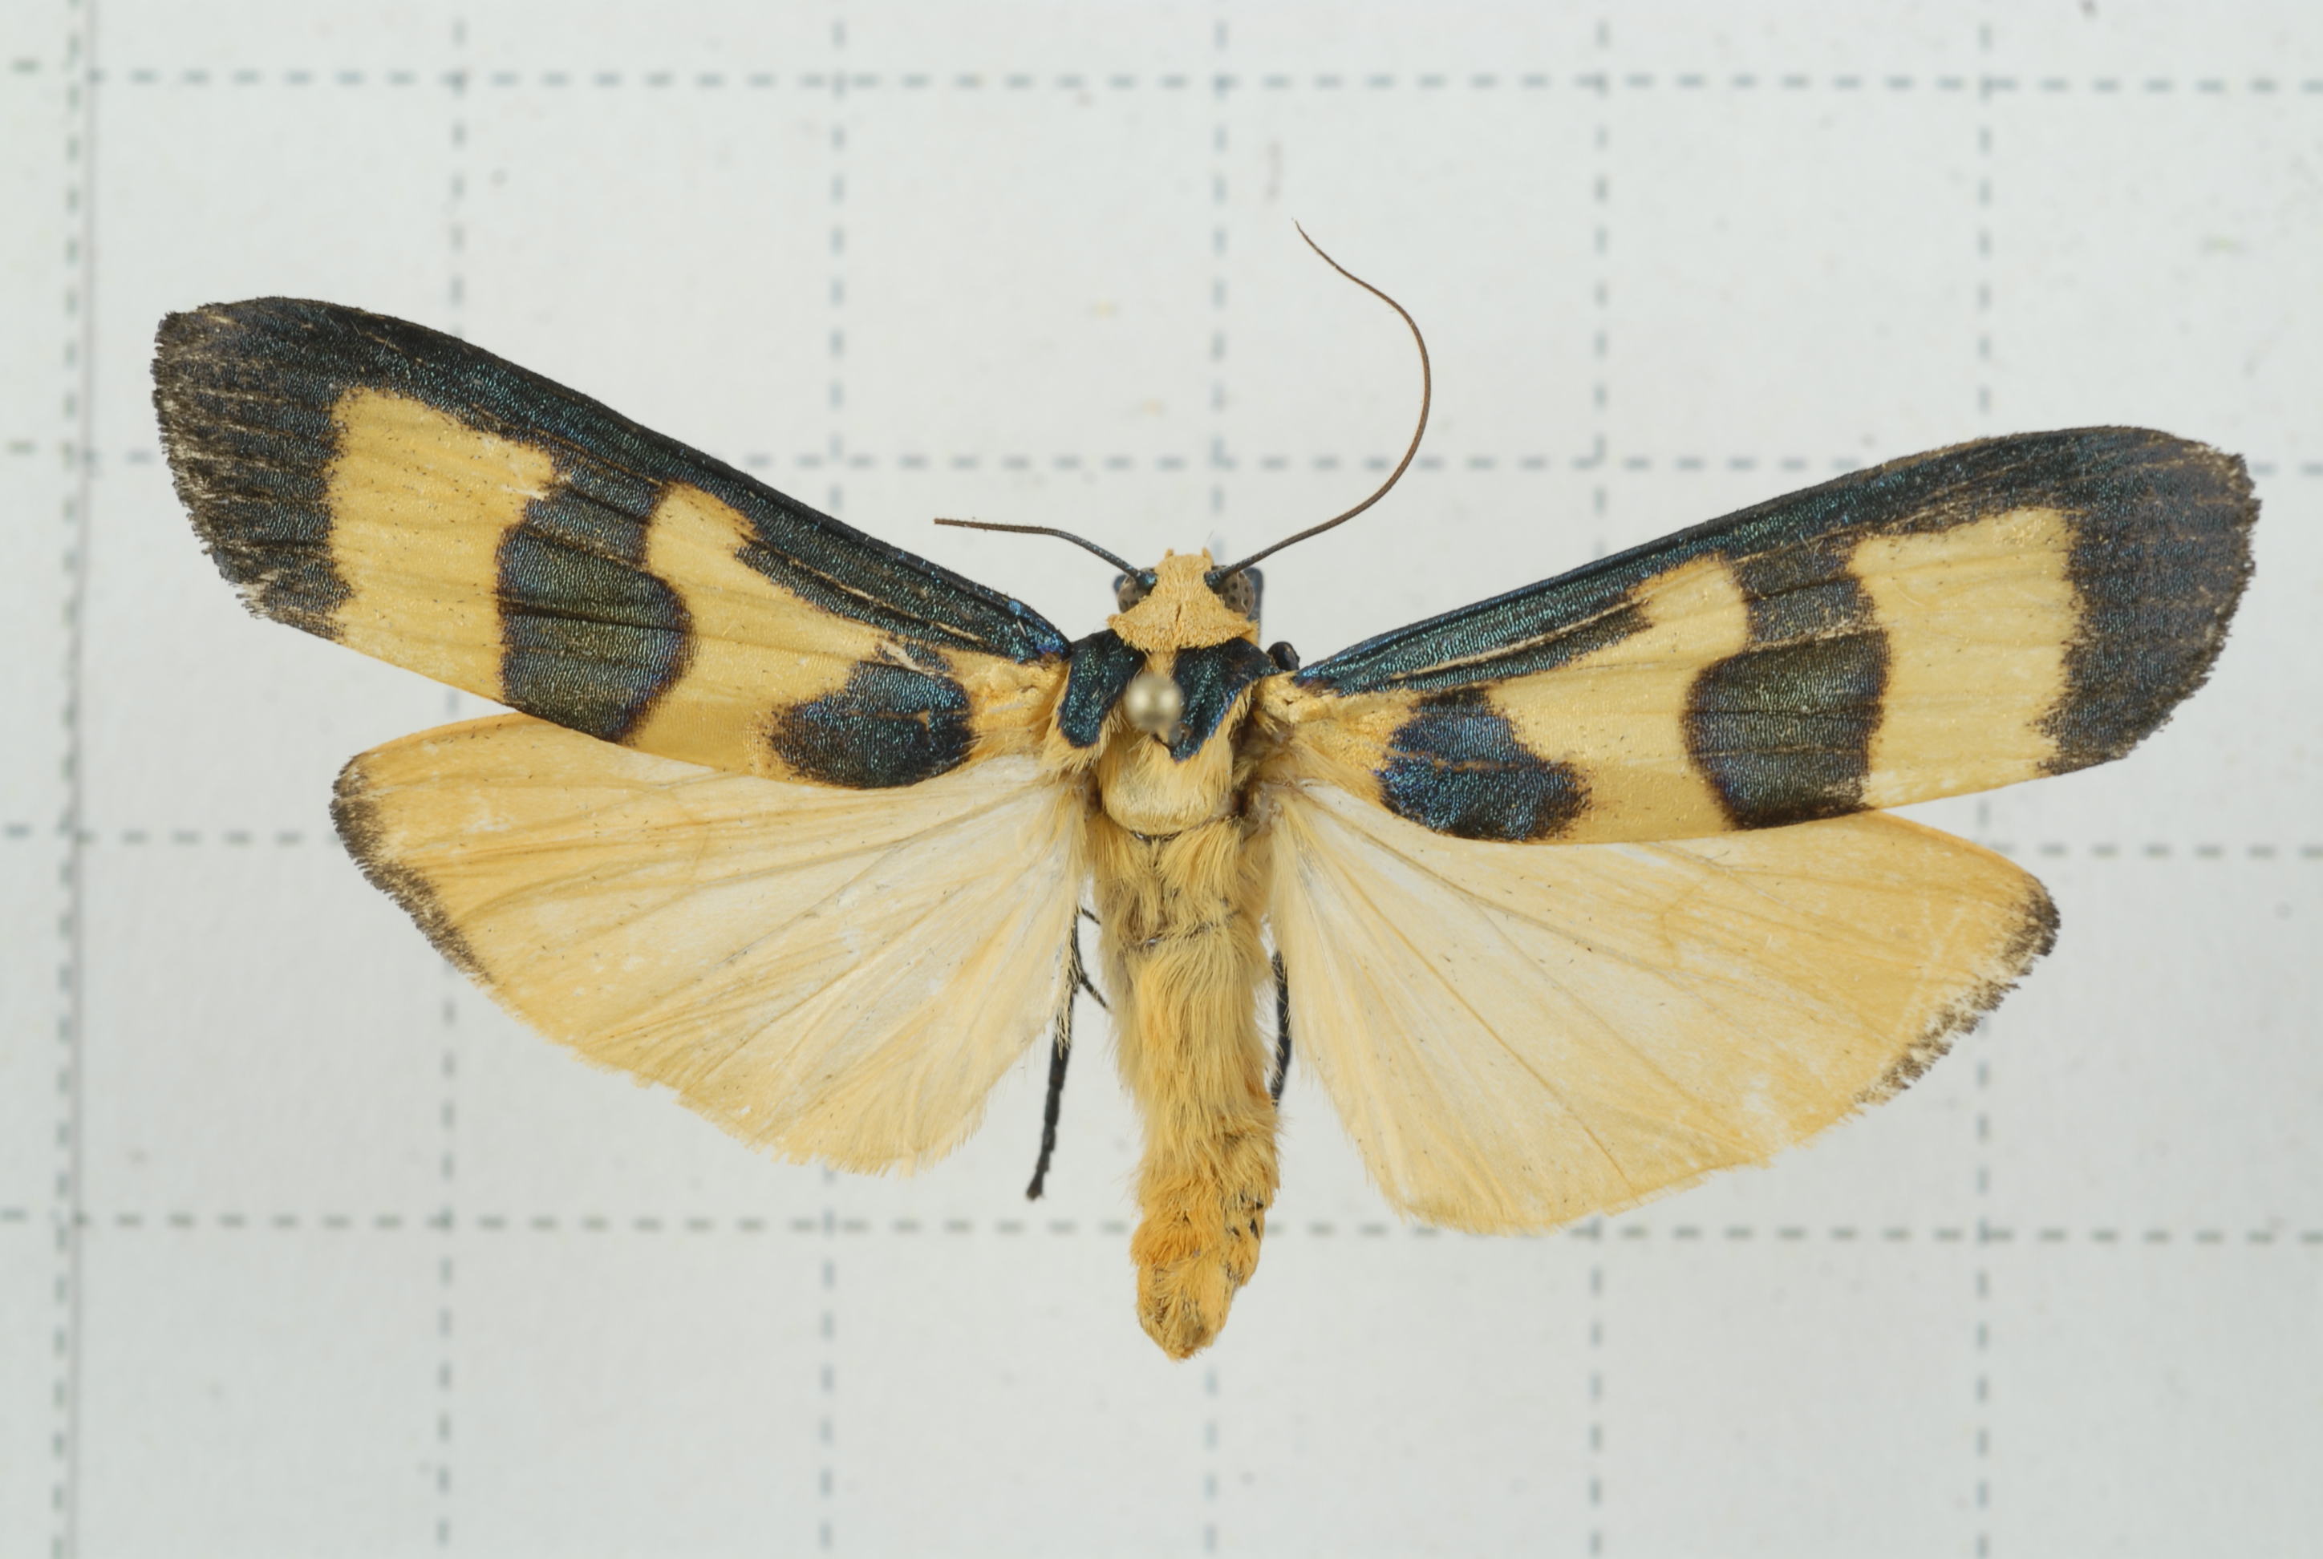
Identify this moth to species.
Chrysaeglia magnifica
